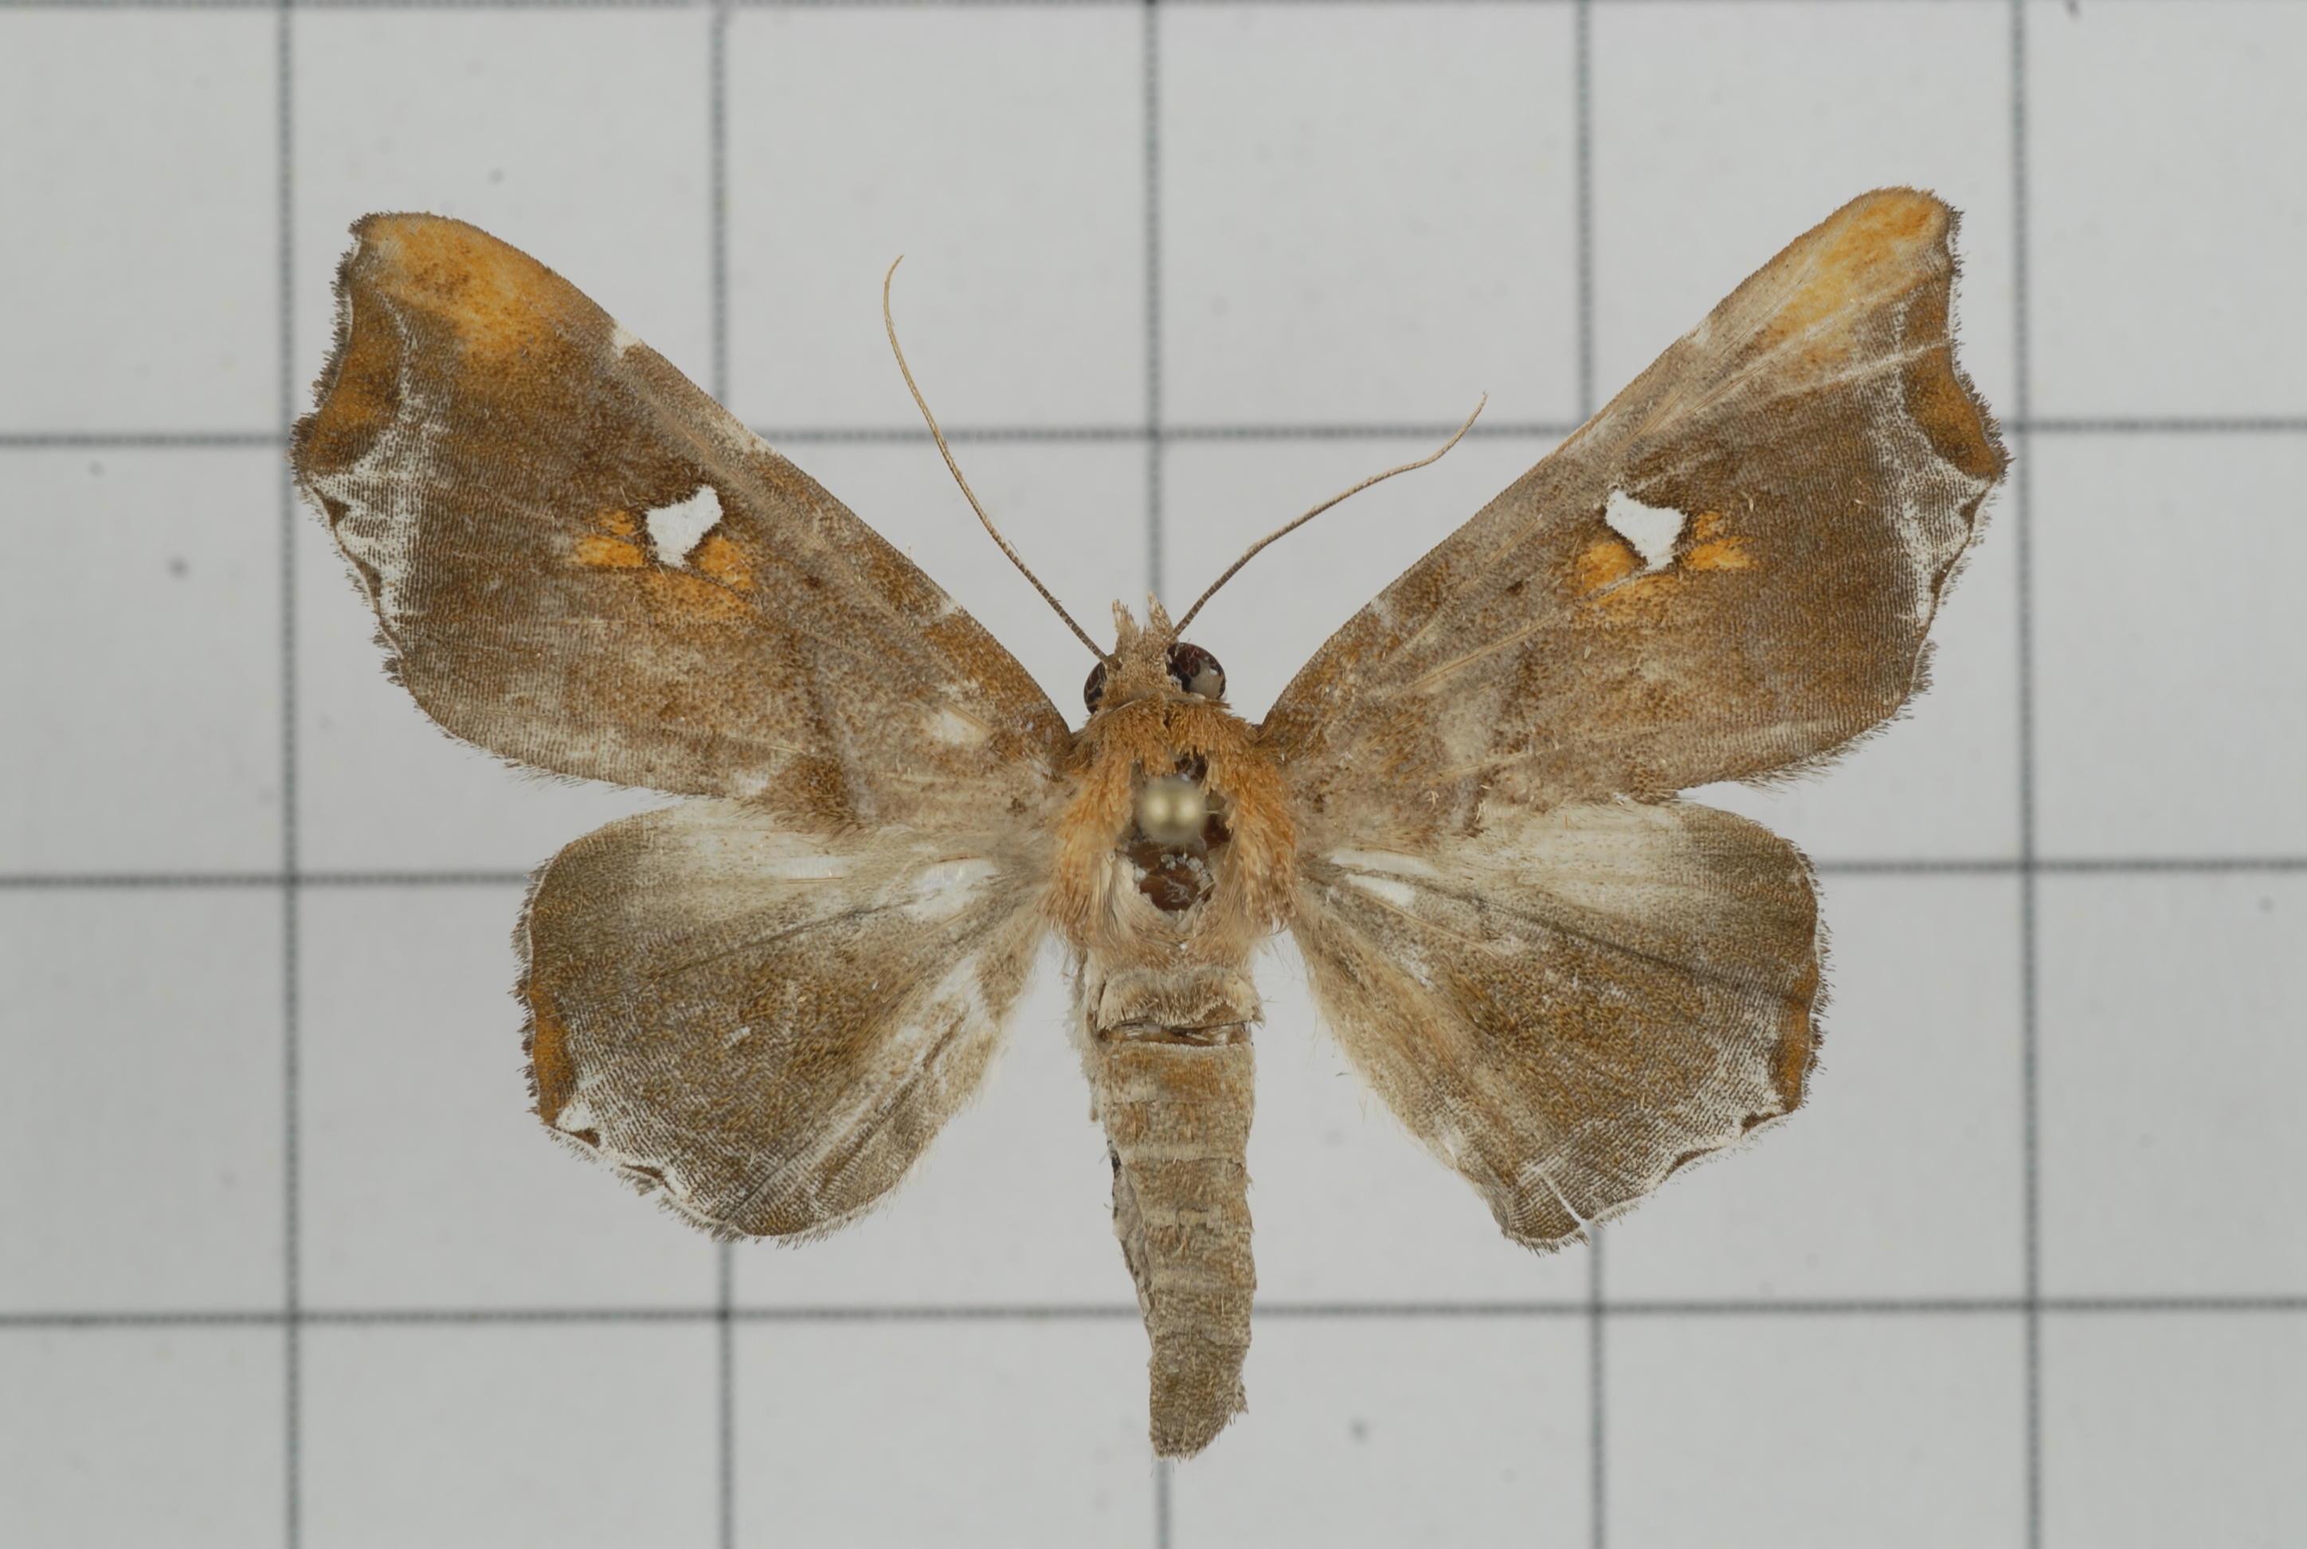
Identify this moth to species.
Episparis taiwana
